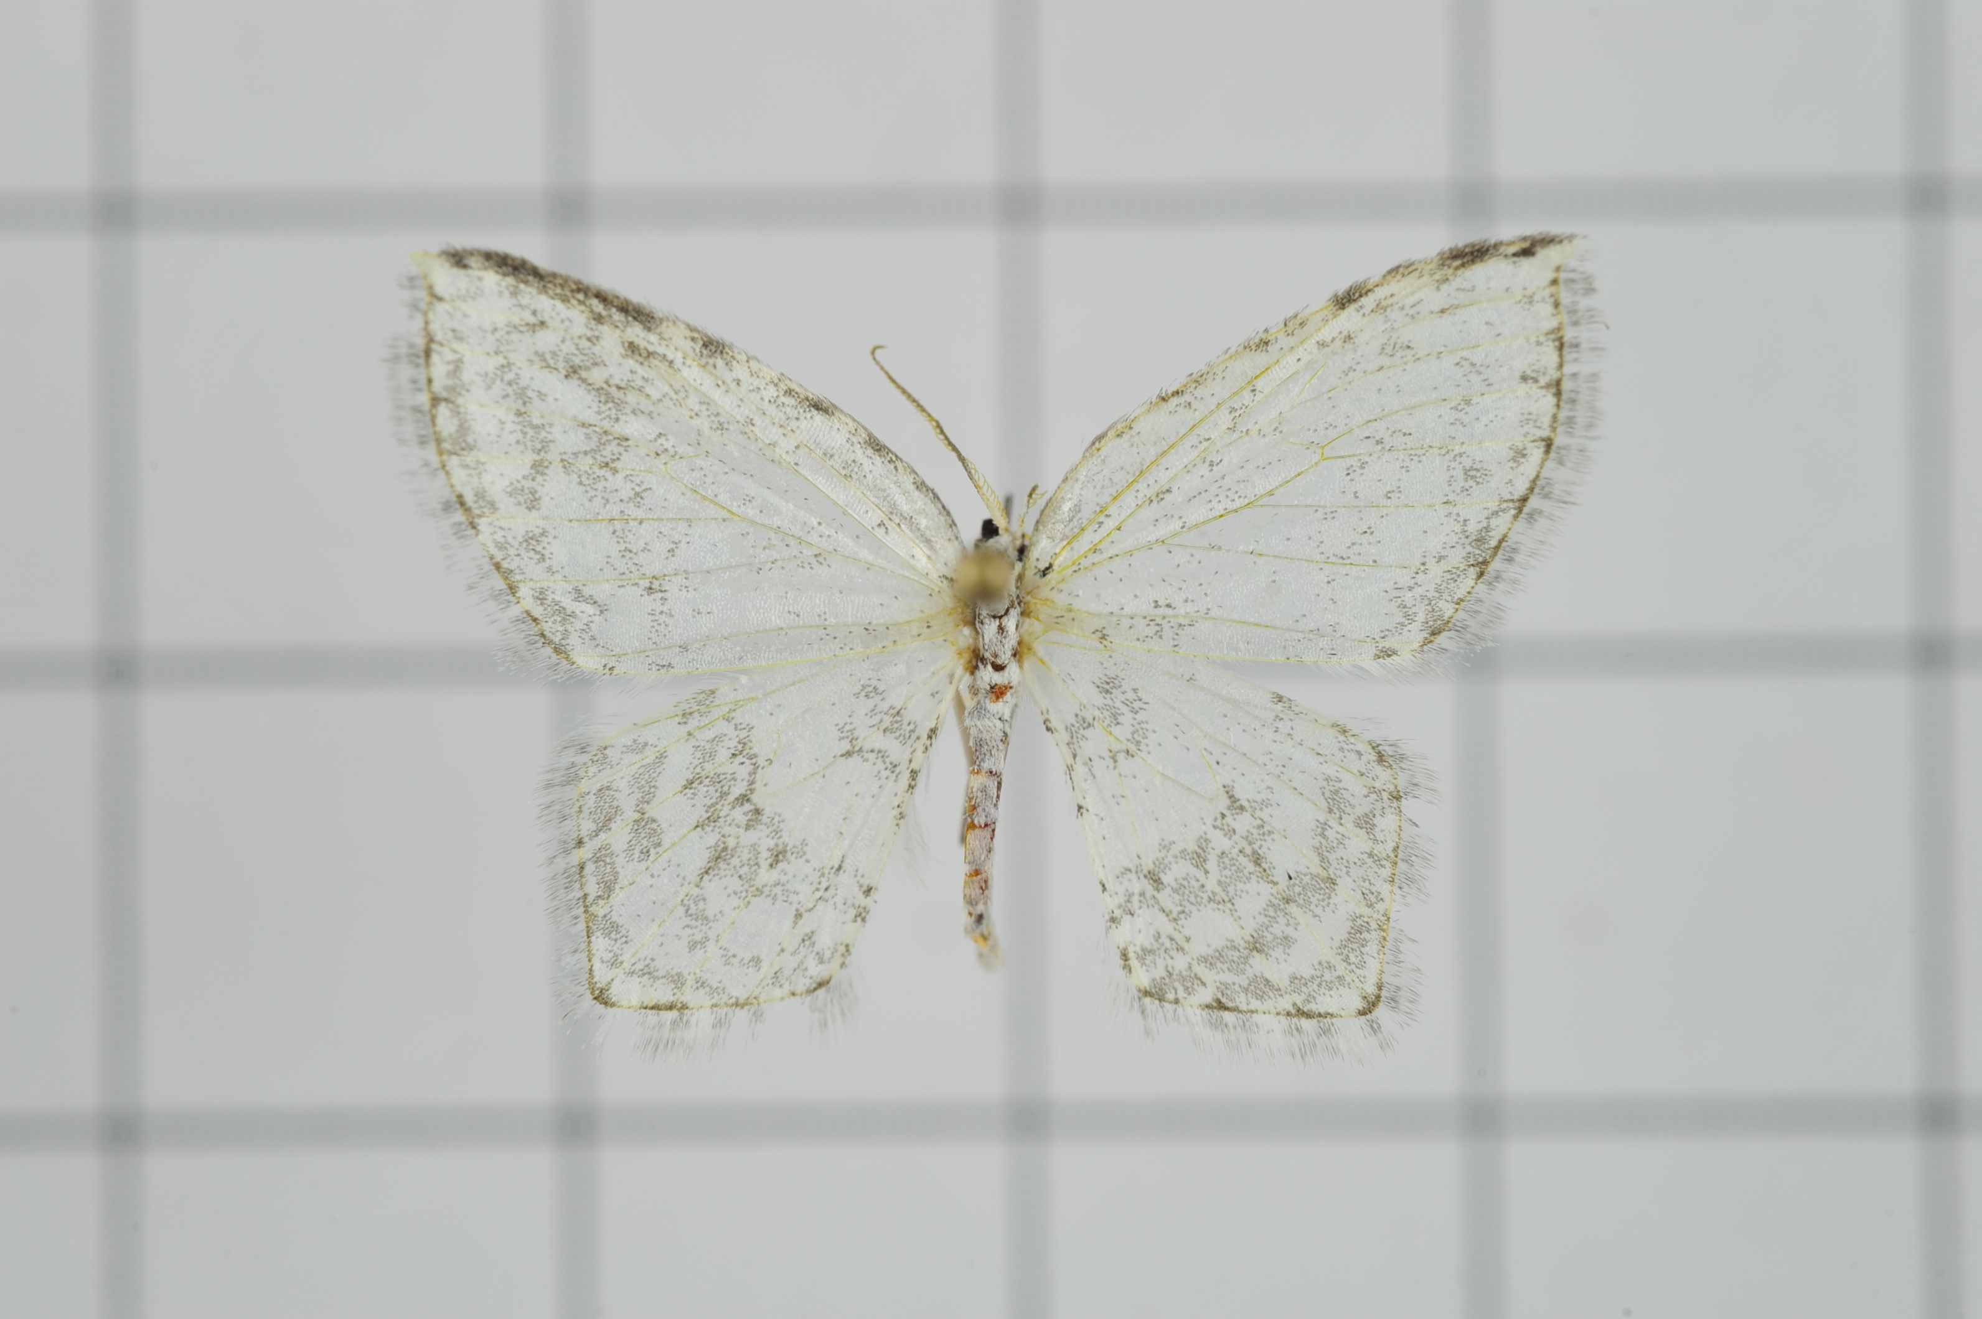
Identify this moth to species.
Leucodrepana serratilinea
